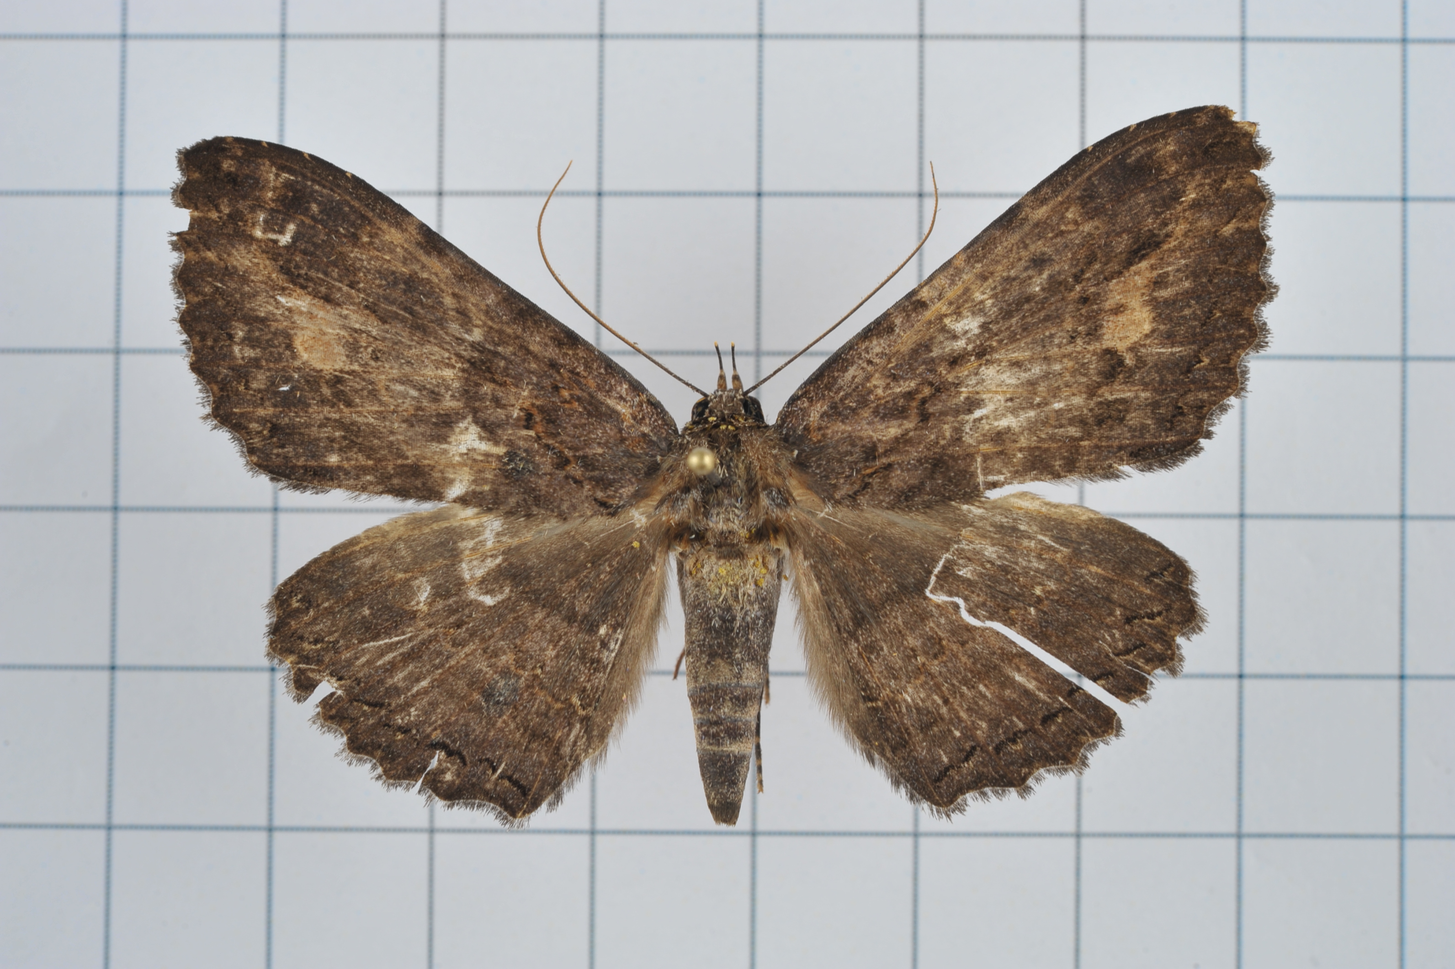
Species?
Anisoneura salebrosa
